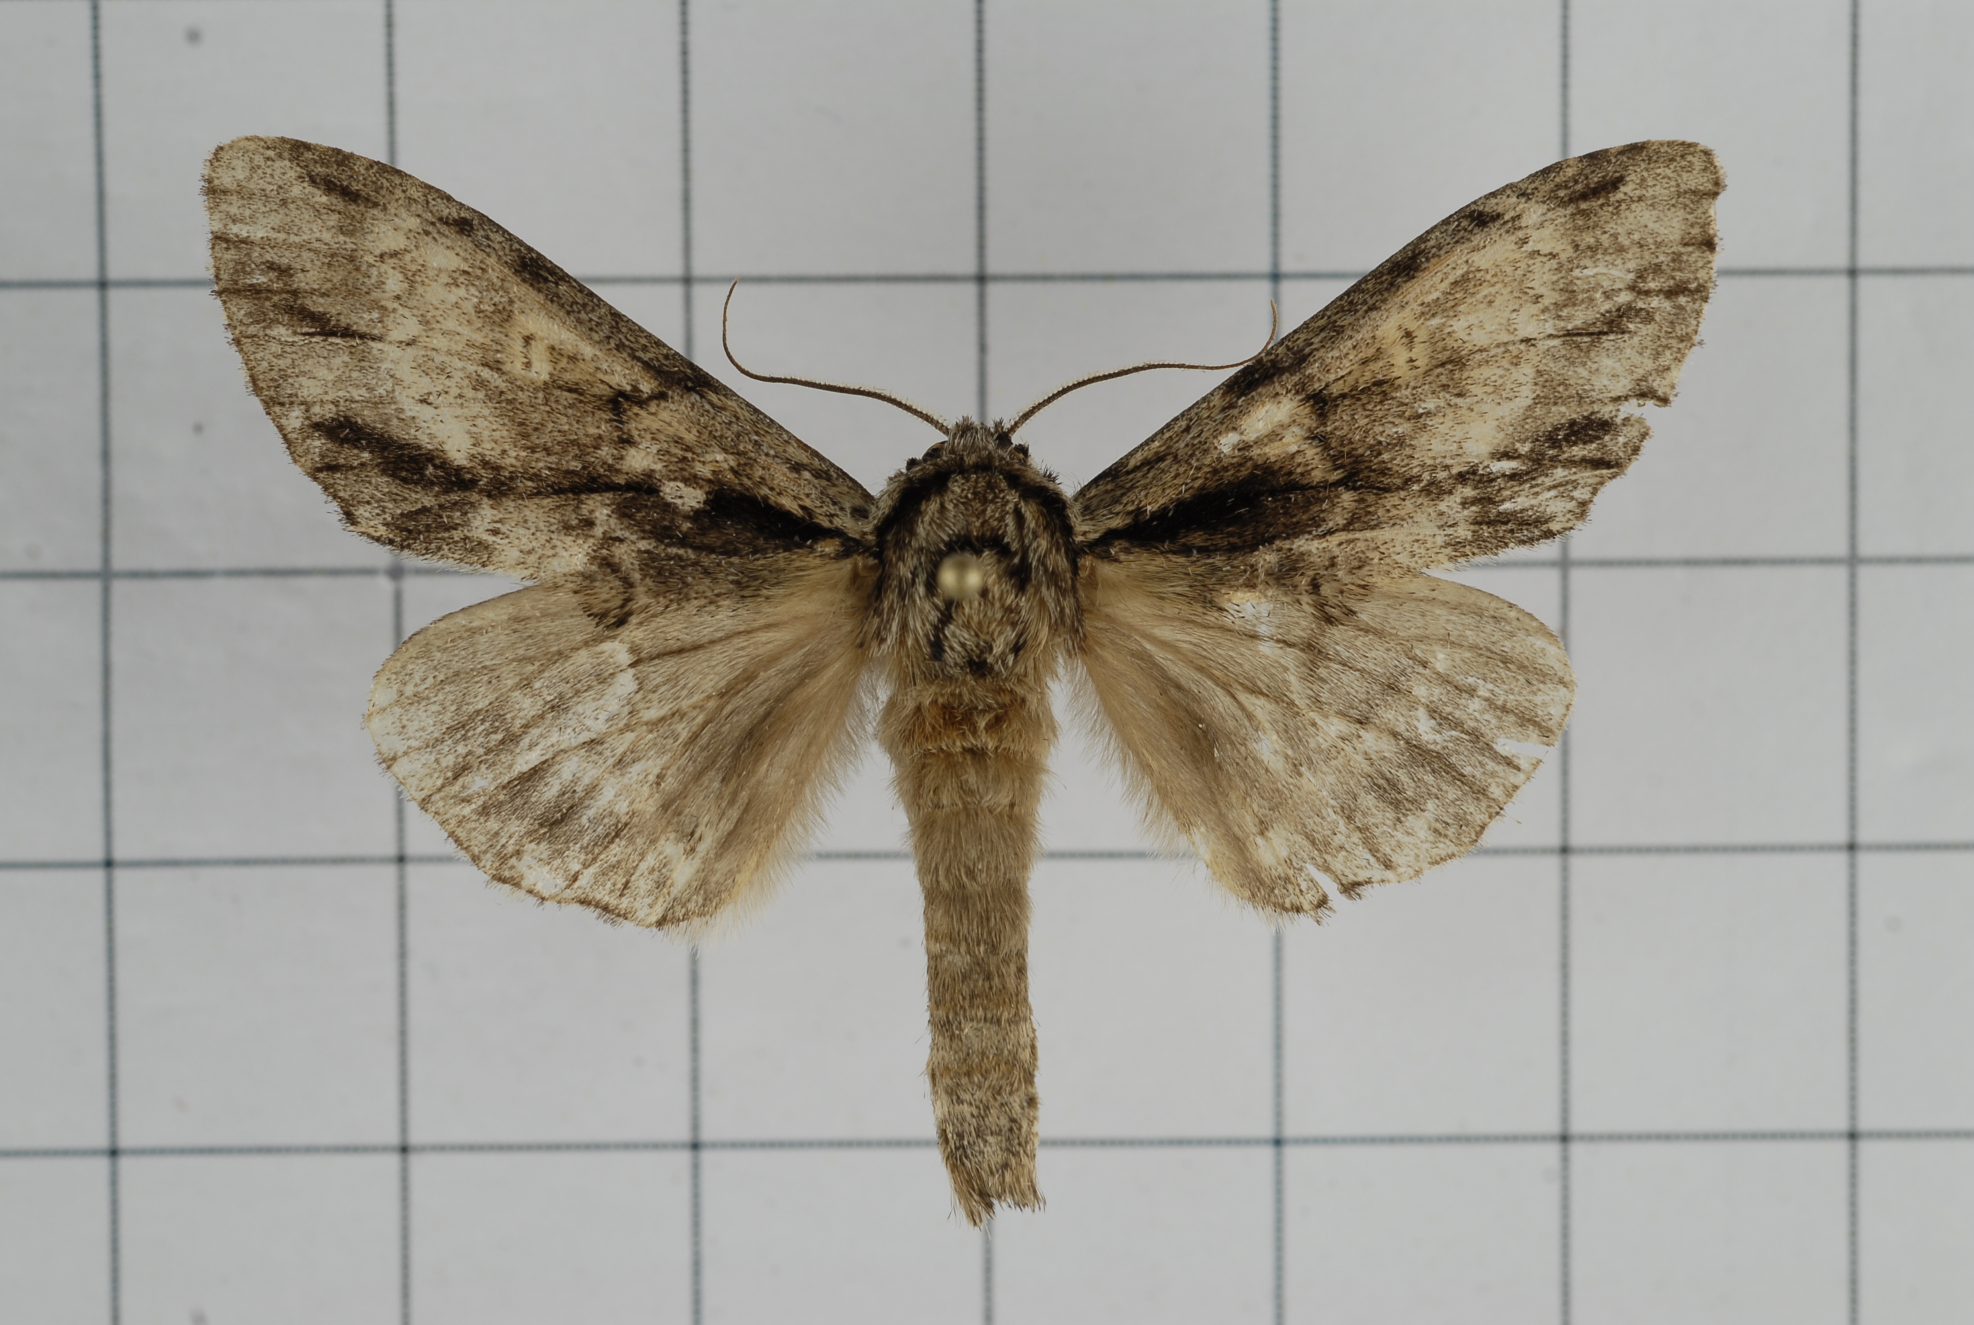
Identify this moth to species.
Shaka mushana
